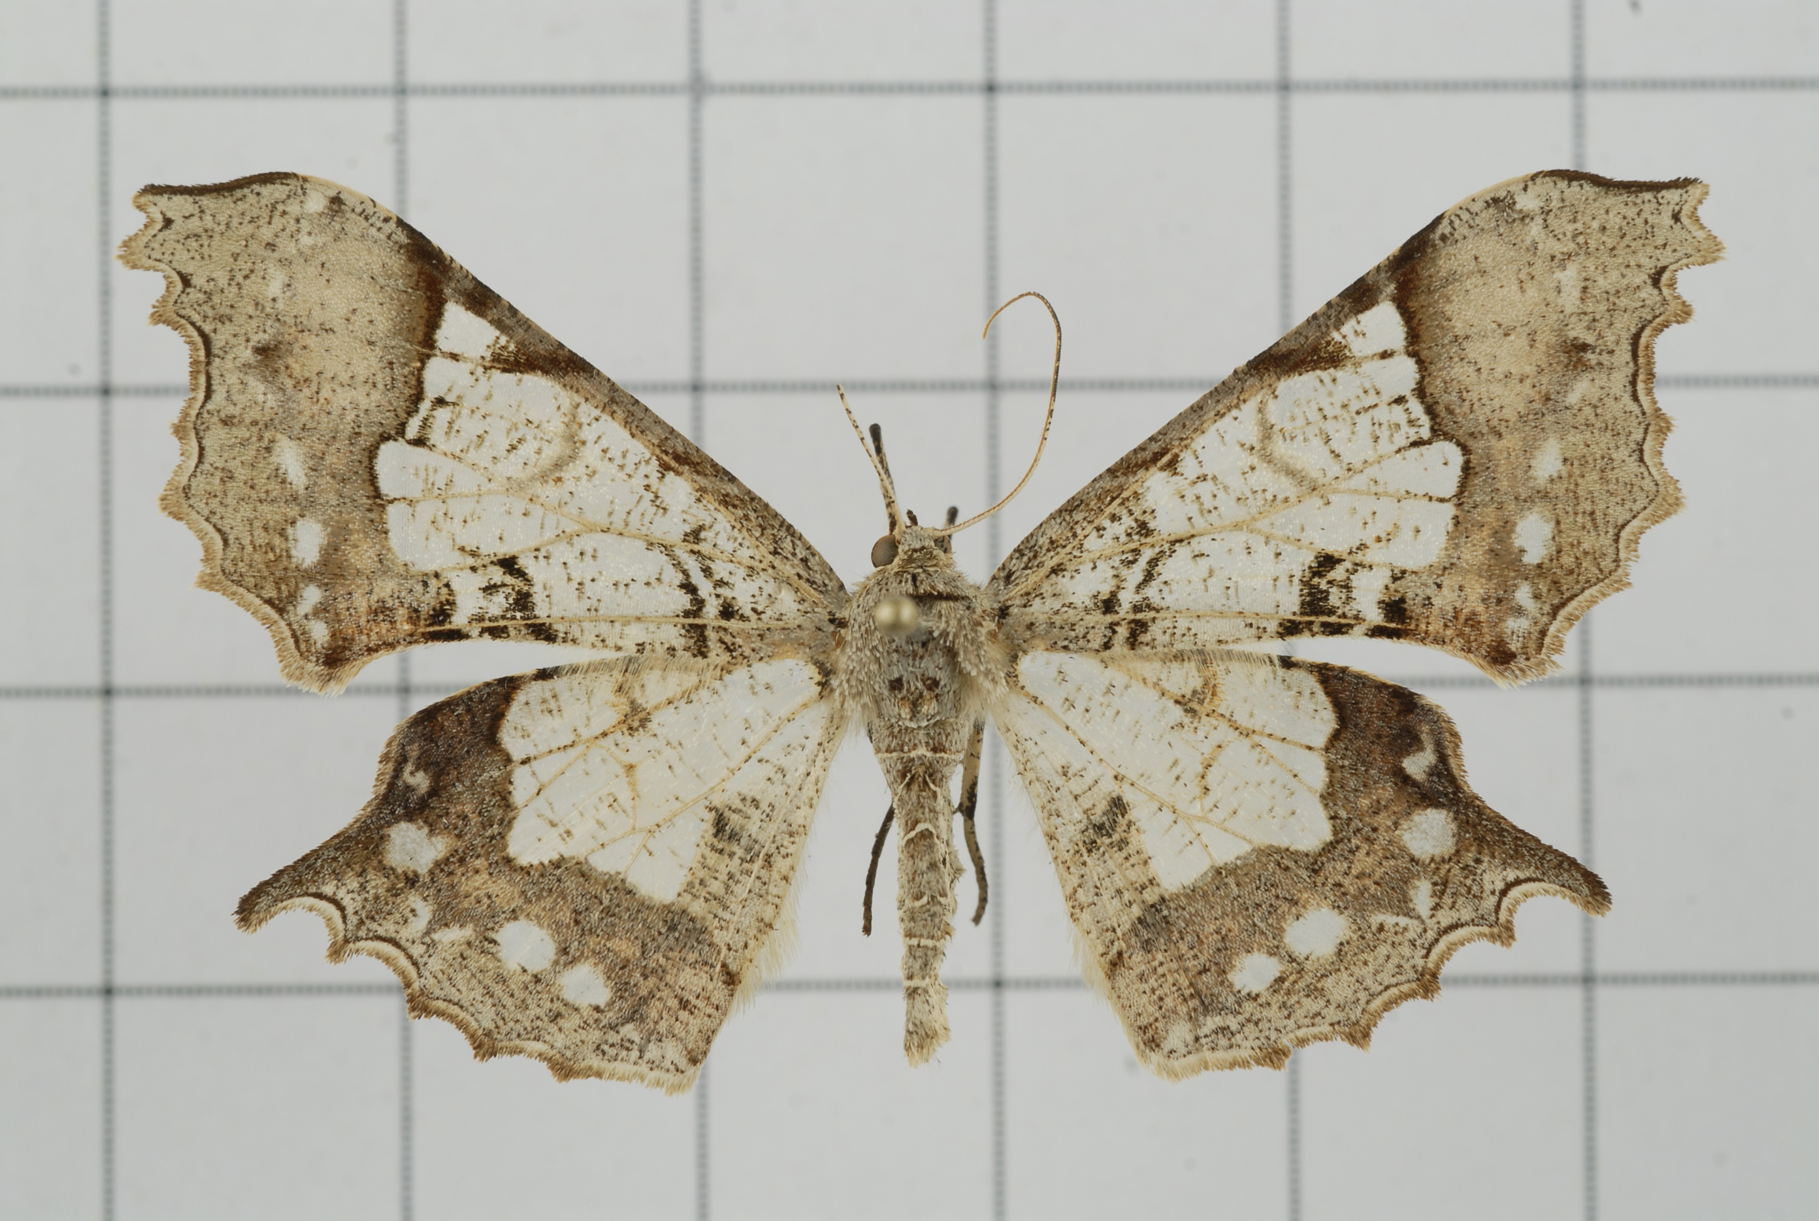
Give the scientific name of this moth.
Krananda semihyalina
